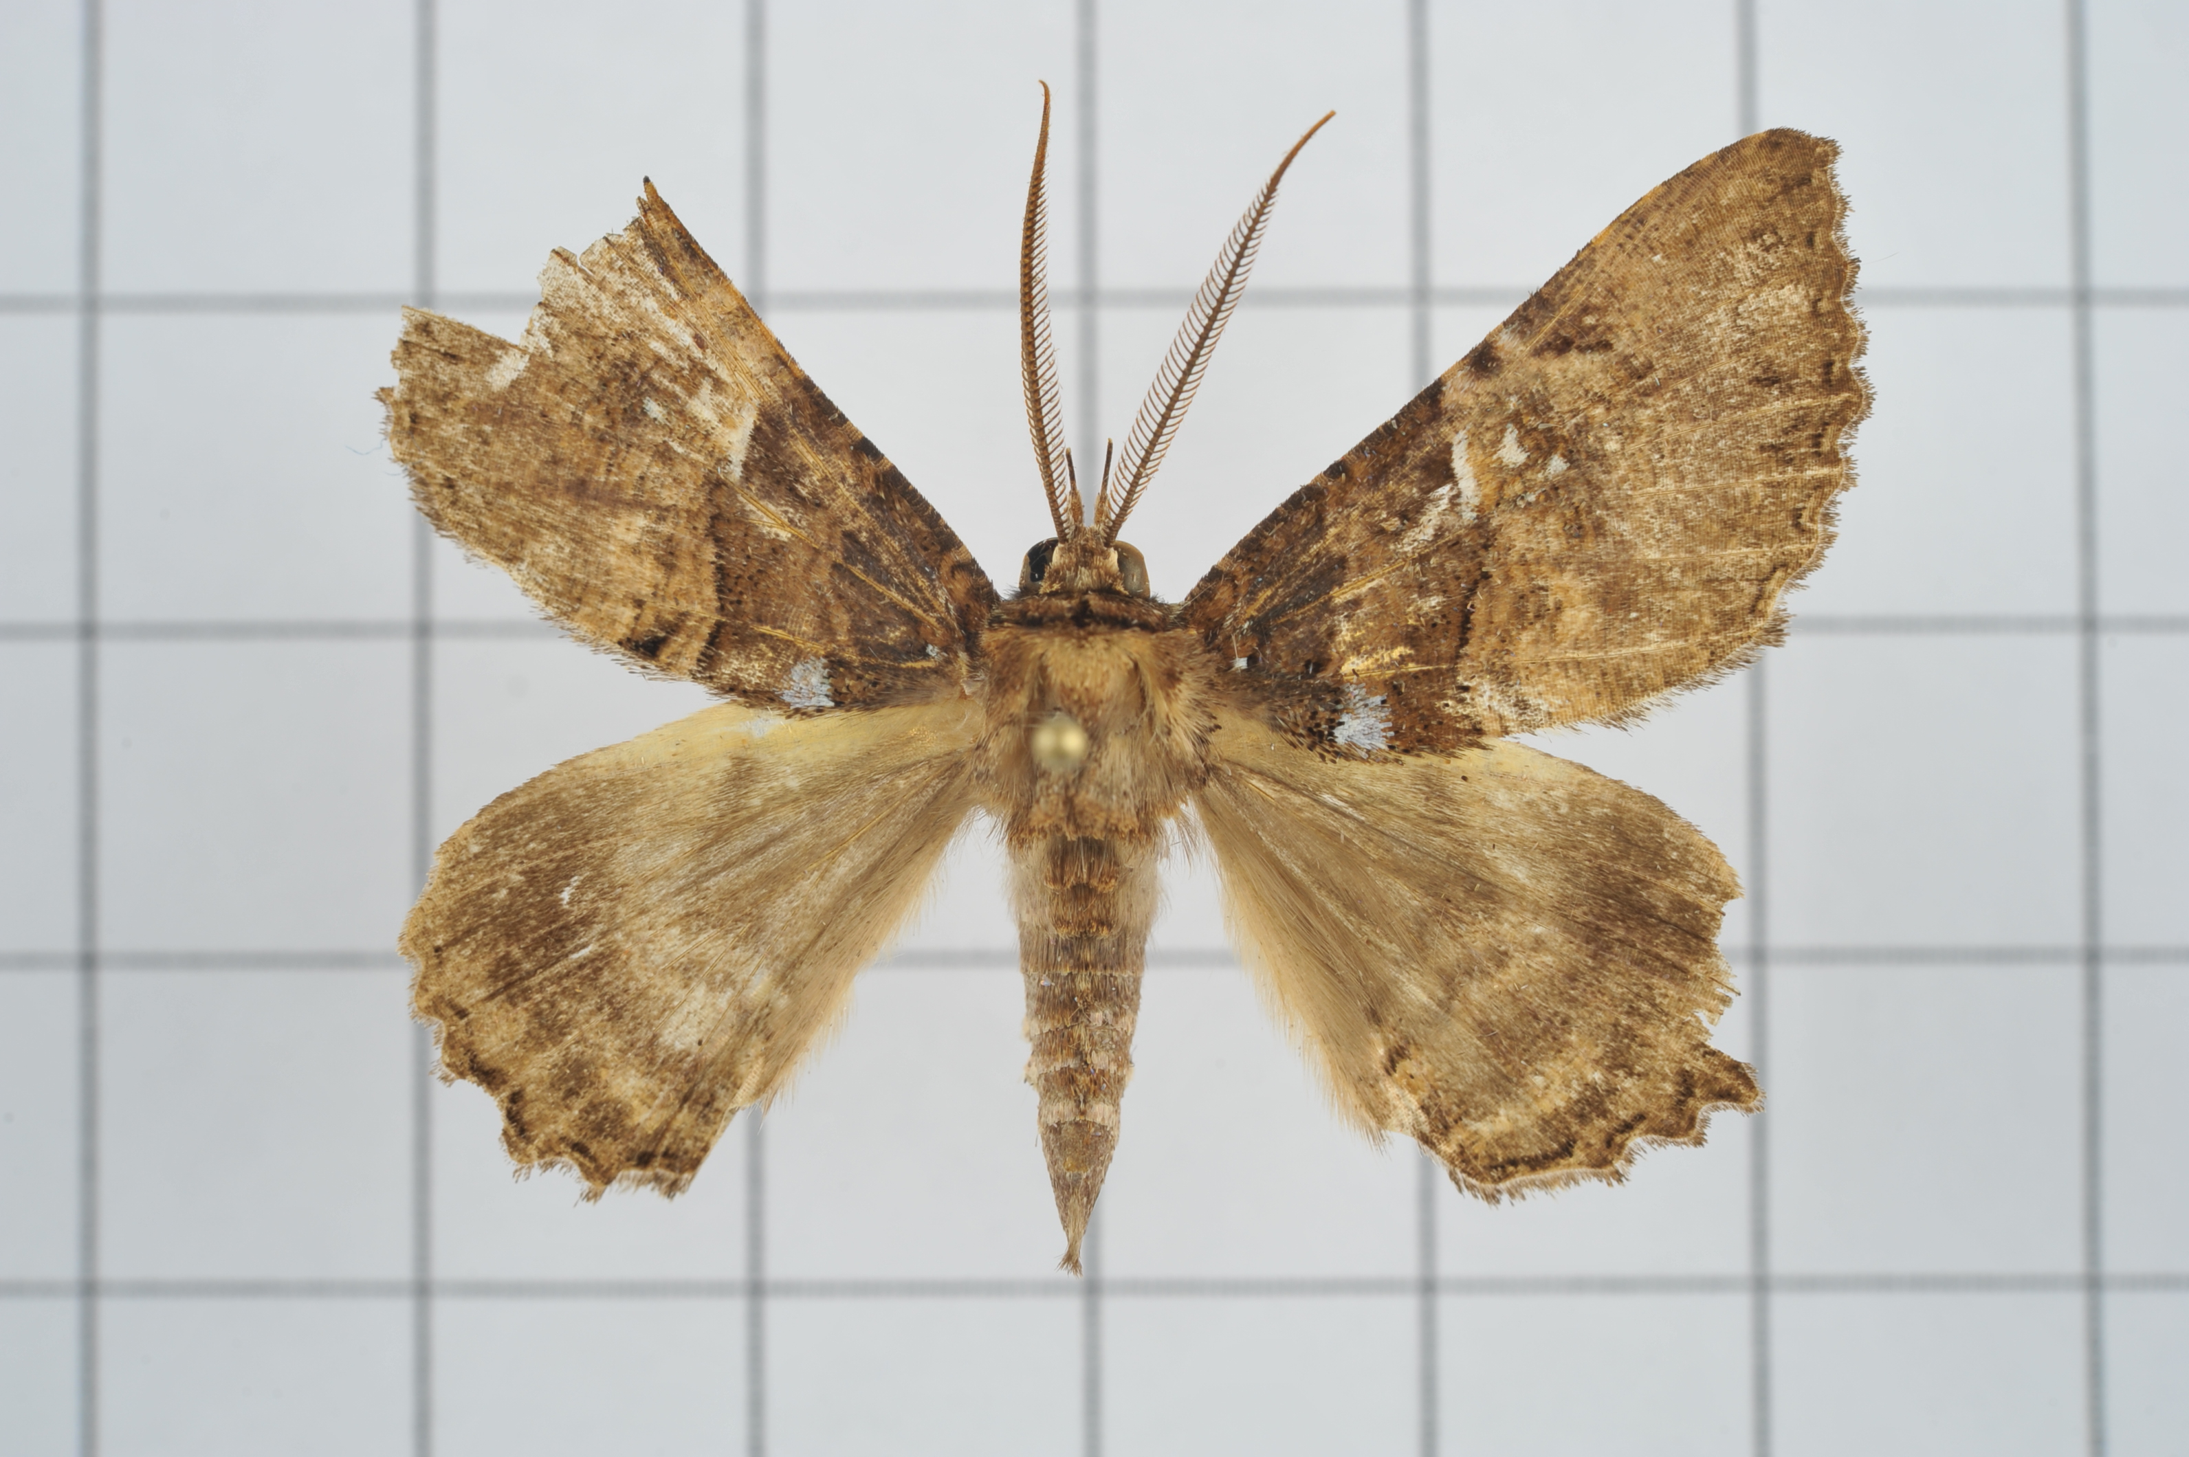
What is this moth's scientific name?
Daddala lucilla
